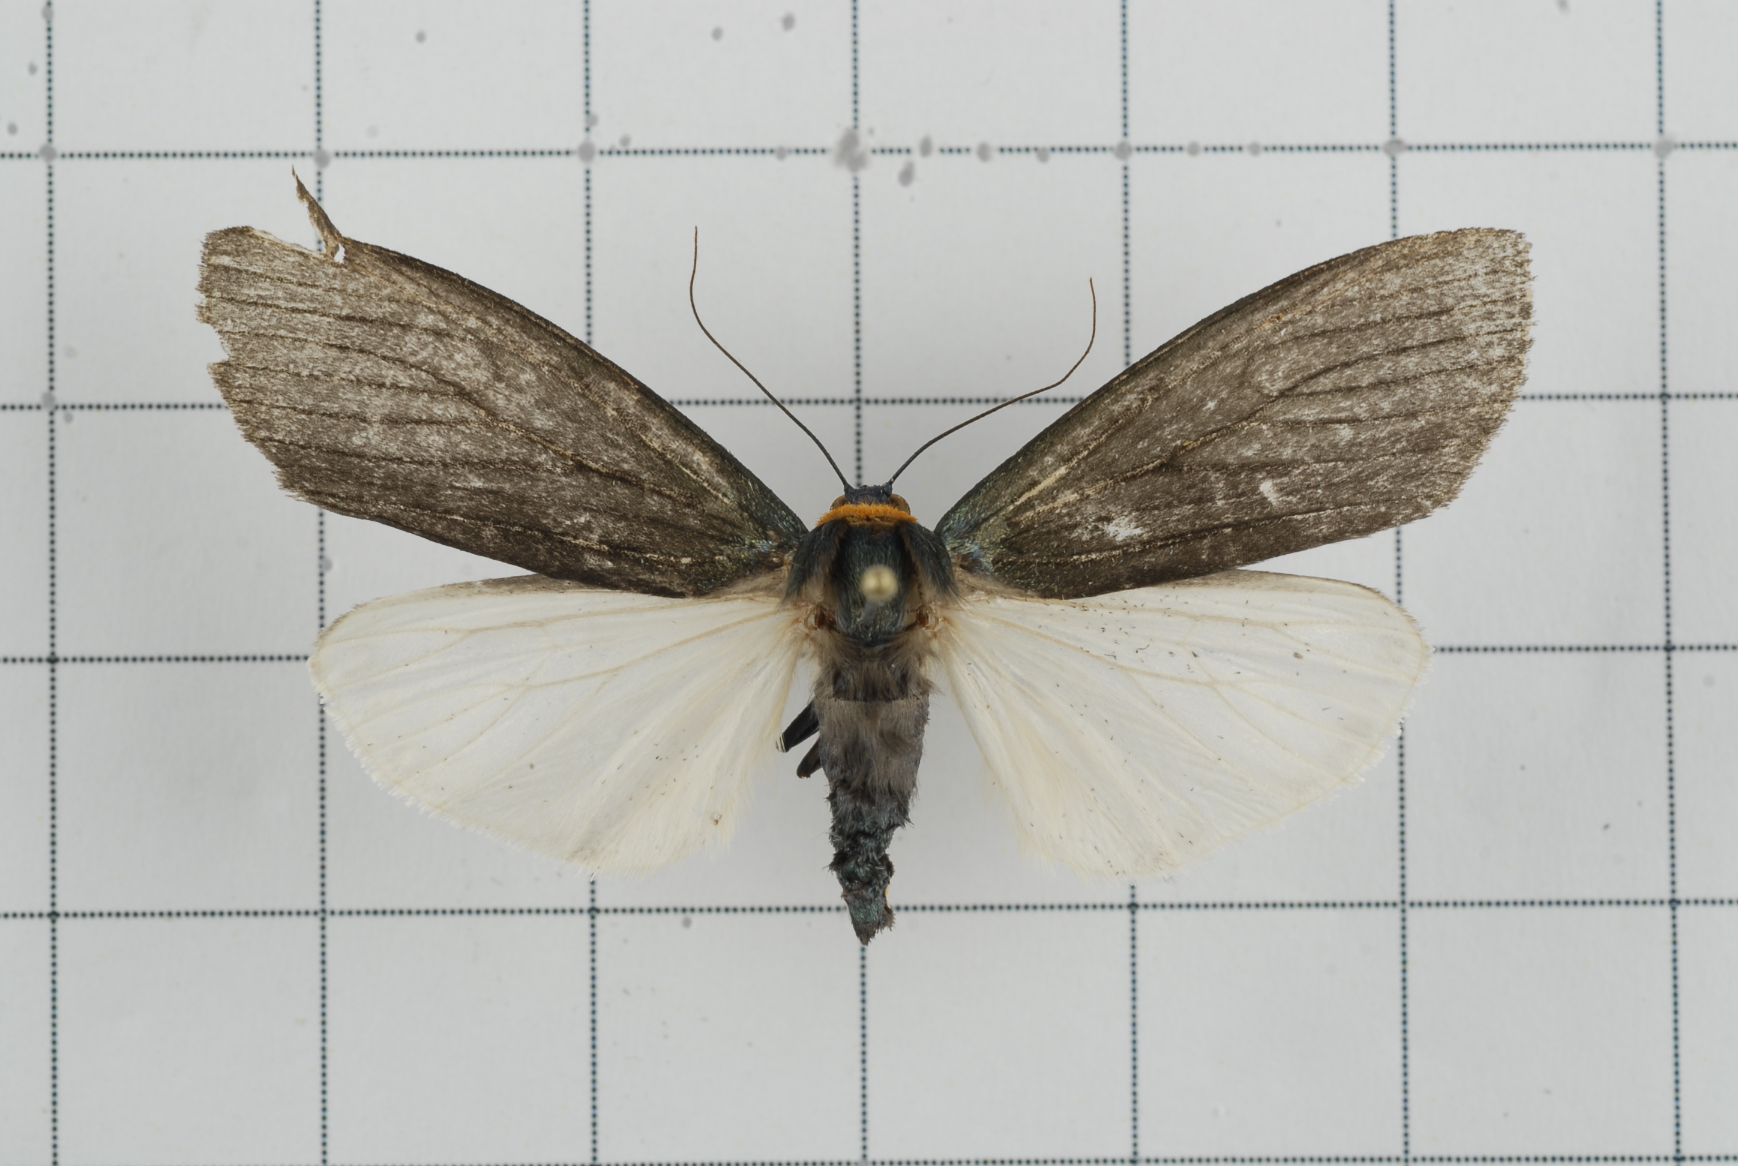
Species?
Paraona staudingeri formosana
